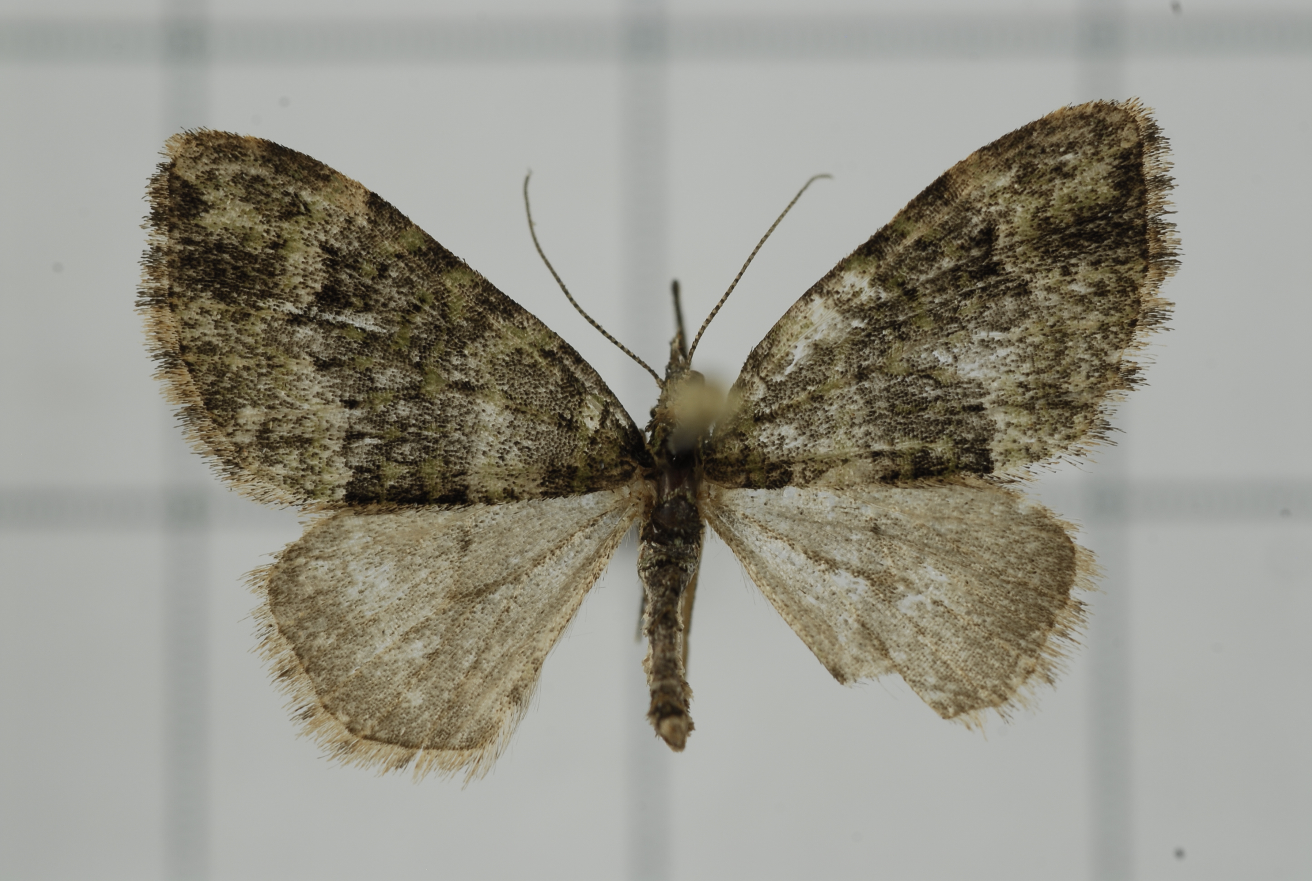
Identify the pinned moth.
Apithecia viridata wilemani
